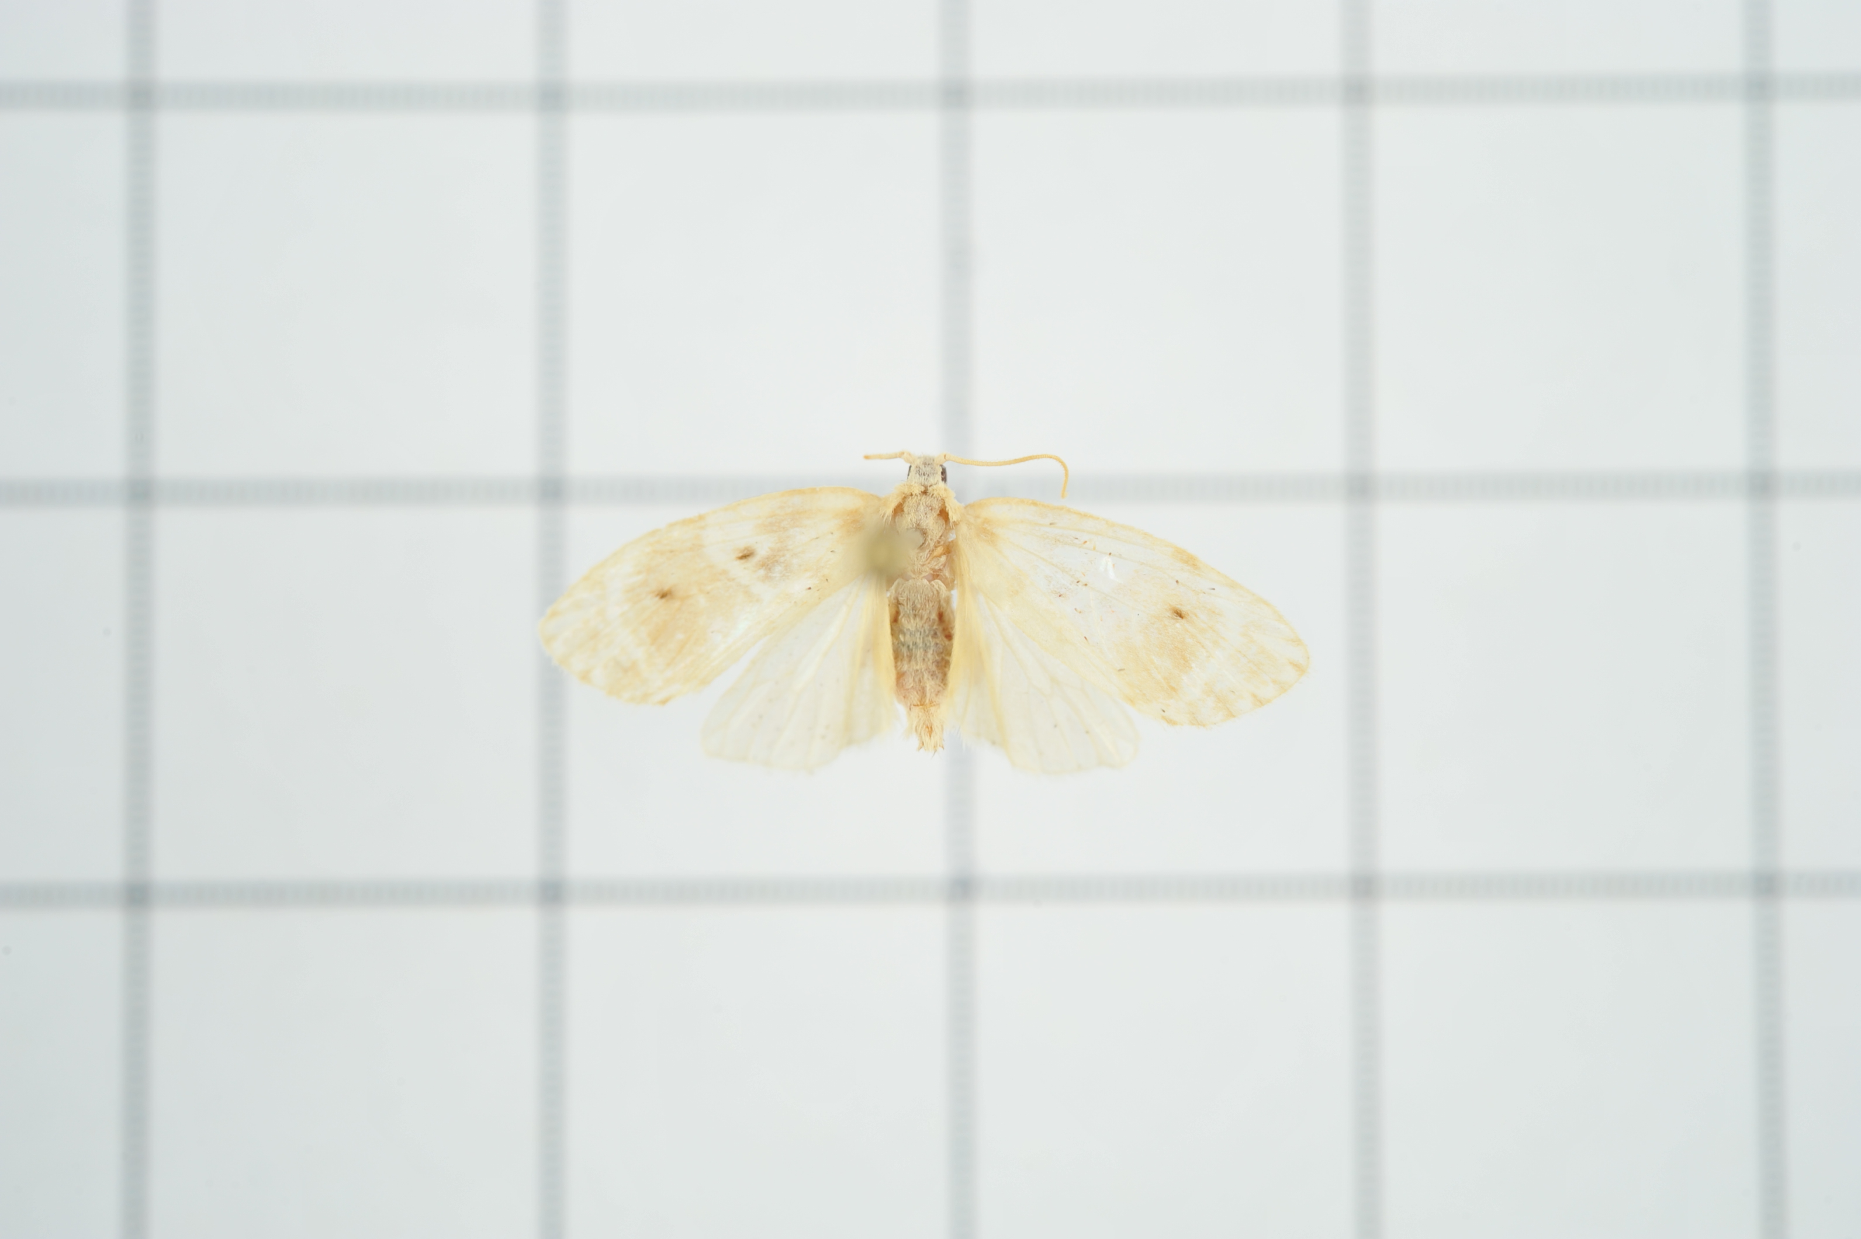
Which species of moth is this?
Schistophleps bipuncta
